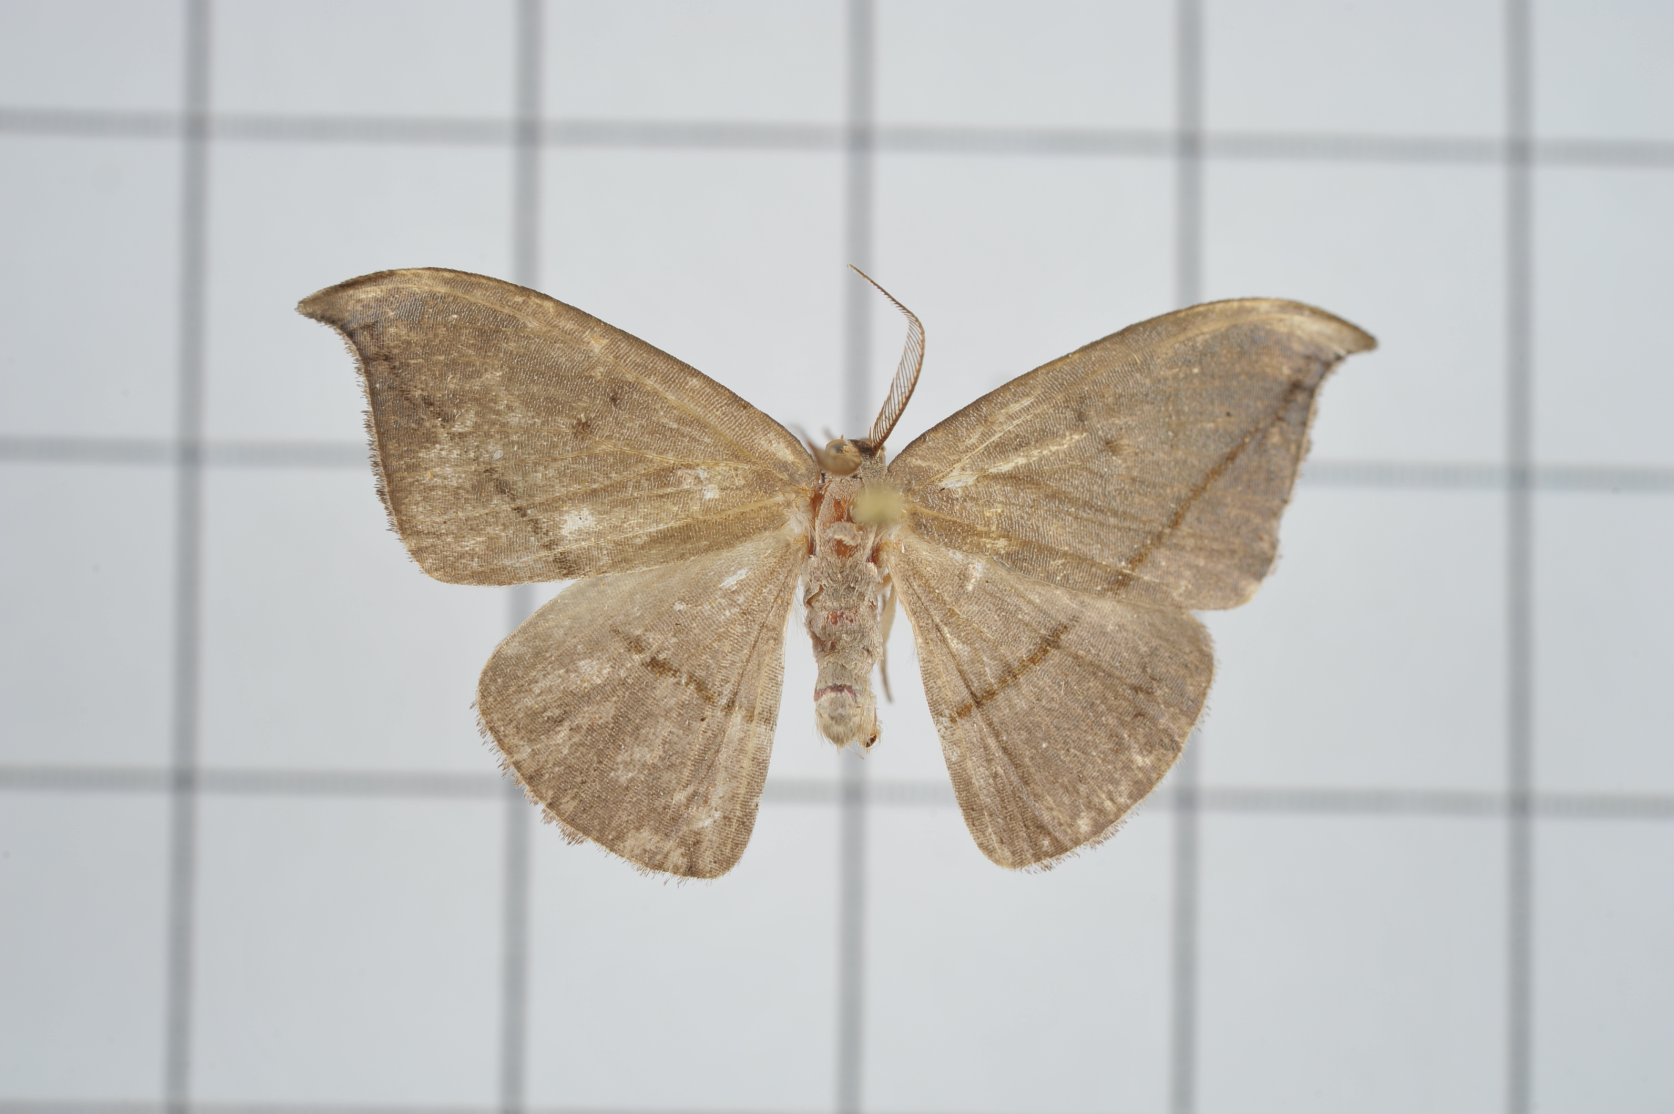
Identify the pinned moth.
Albara reversaria opalescens
